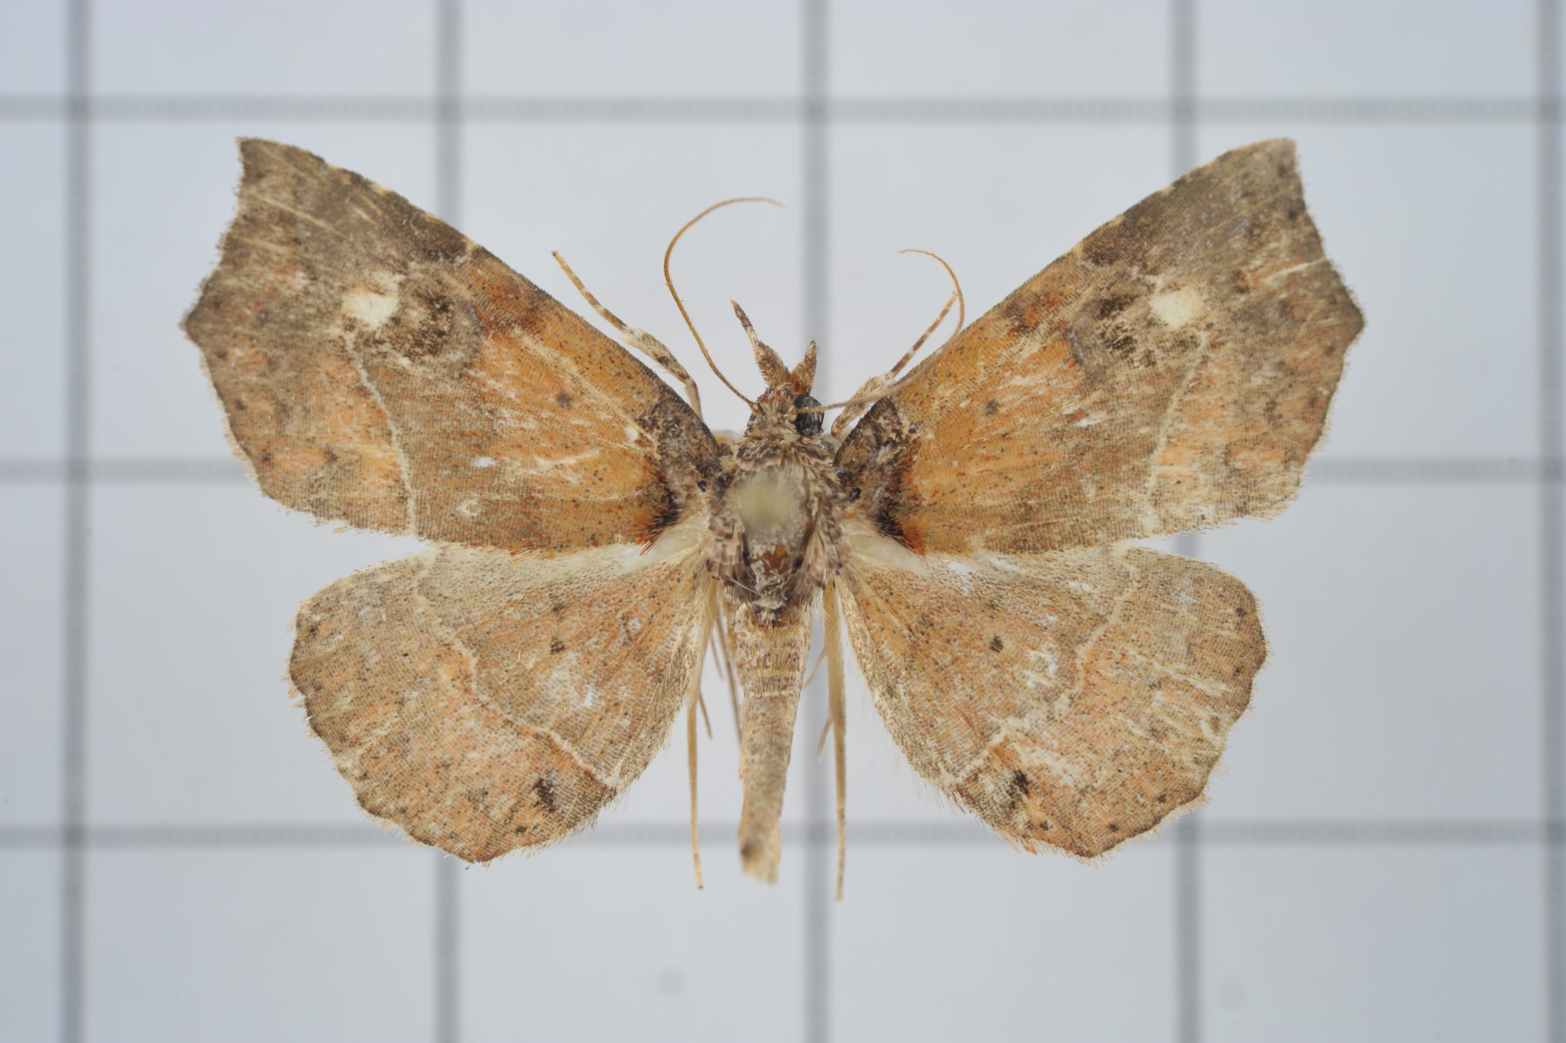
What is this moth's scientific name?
Tamba taiwana
